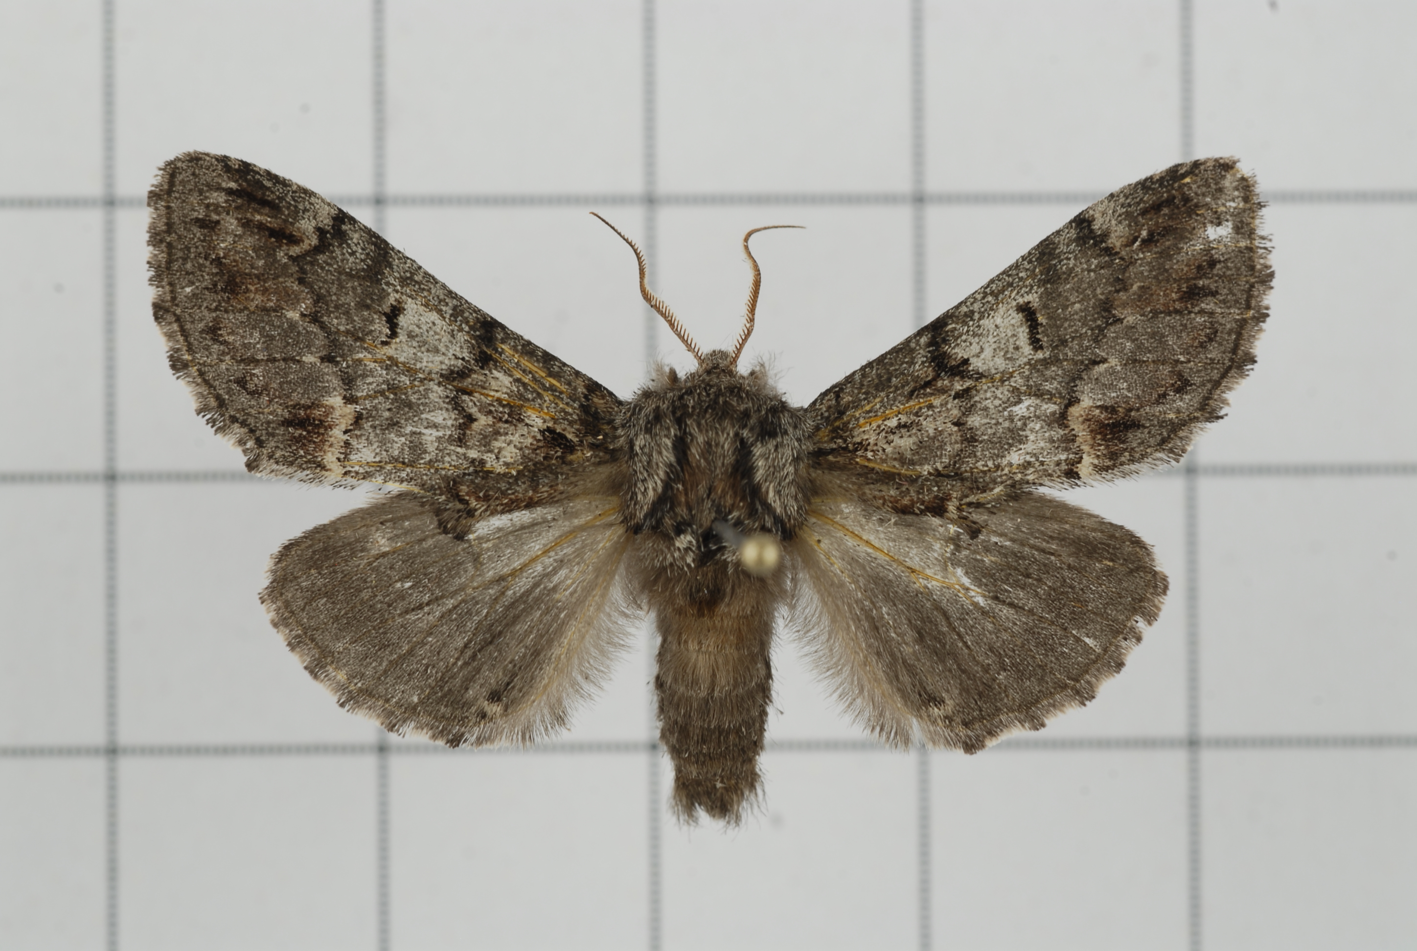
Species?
Notodonta griseotincta
